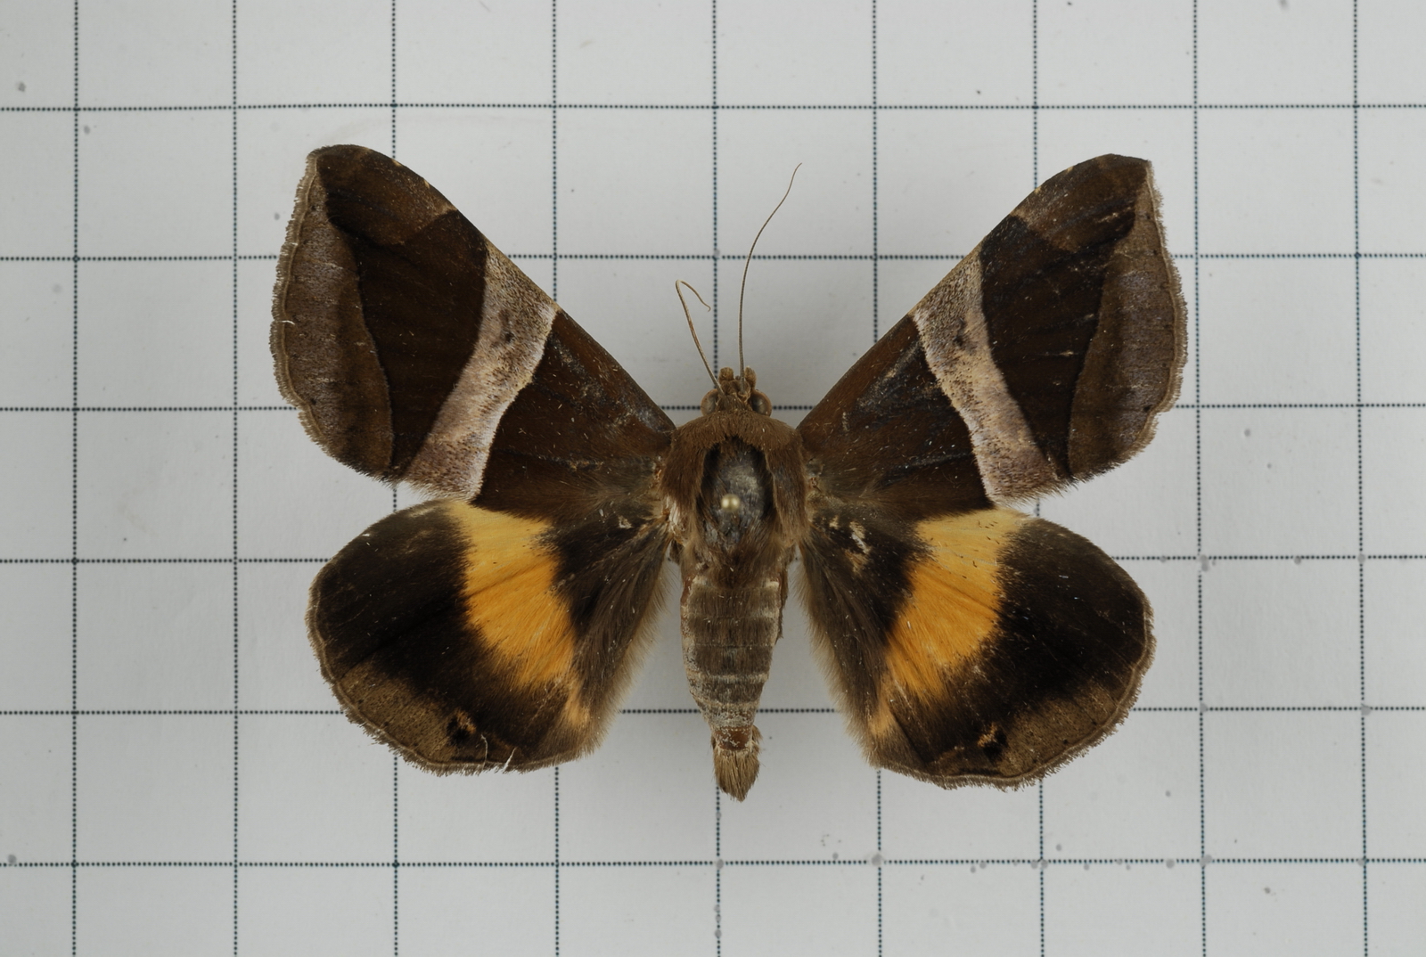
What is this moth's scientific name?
Bastilla fulvotaenia
